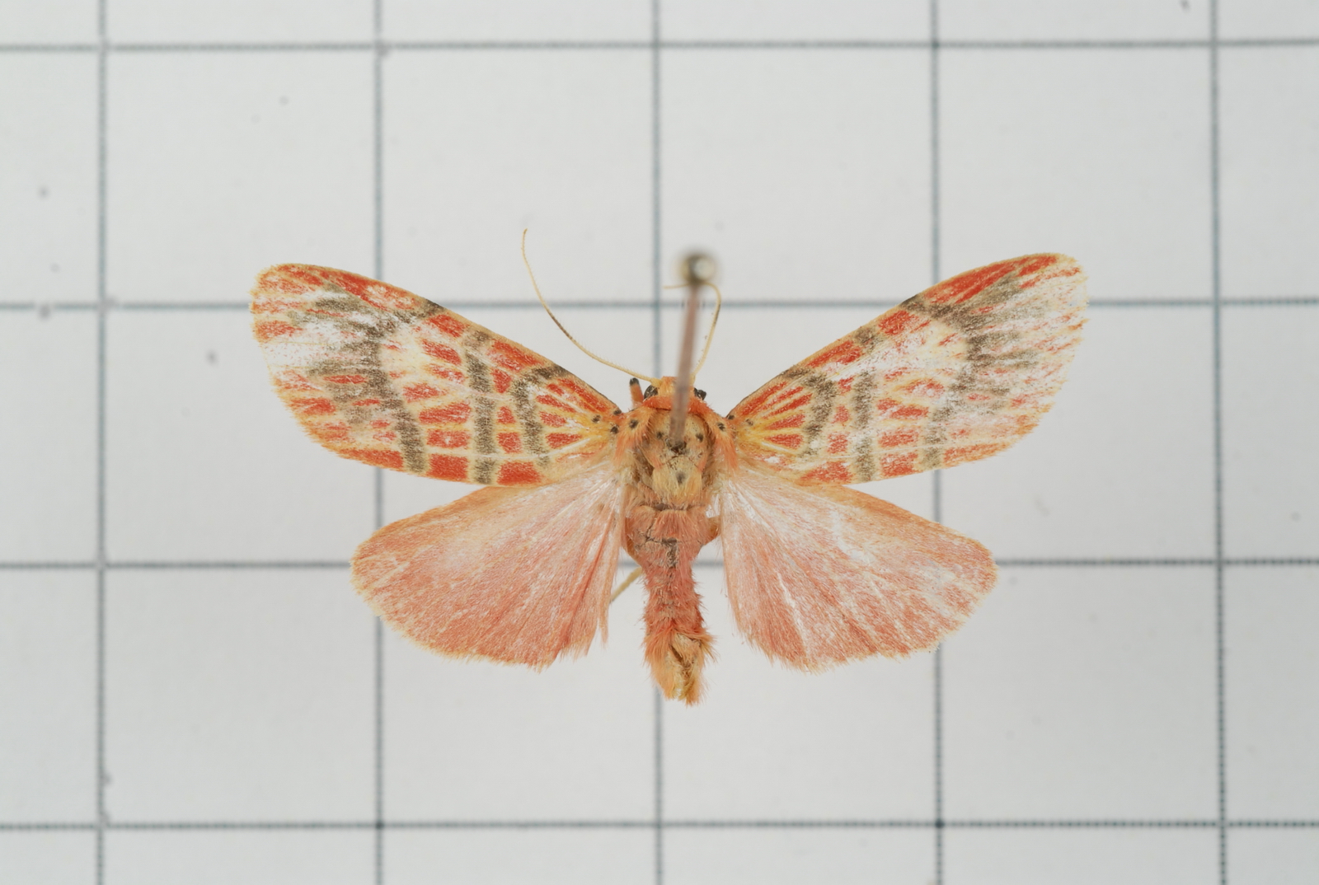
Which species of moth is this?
Barsine sauteri
